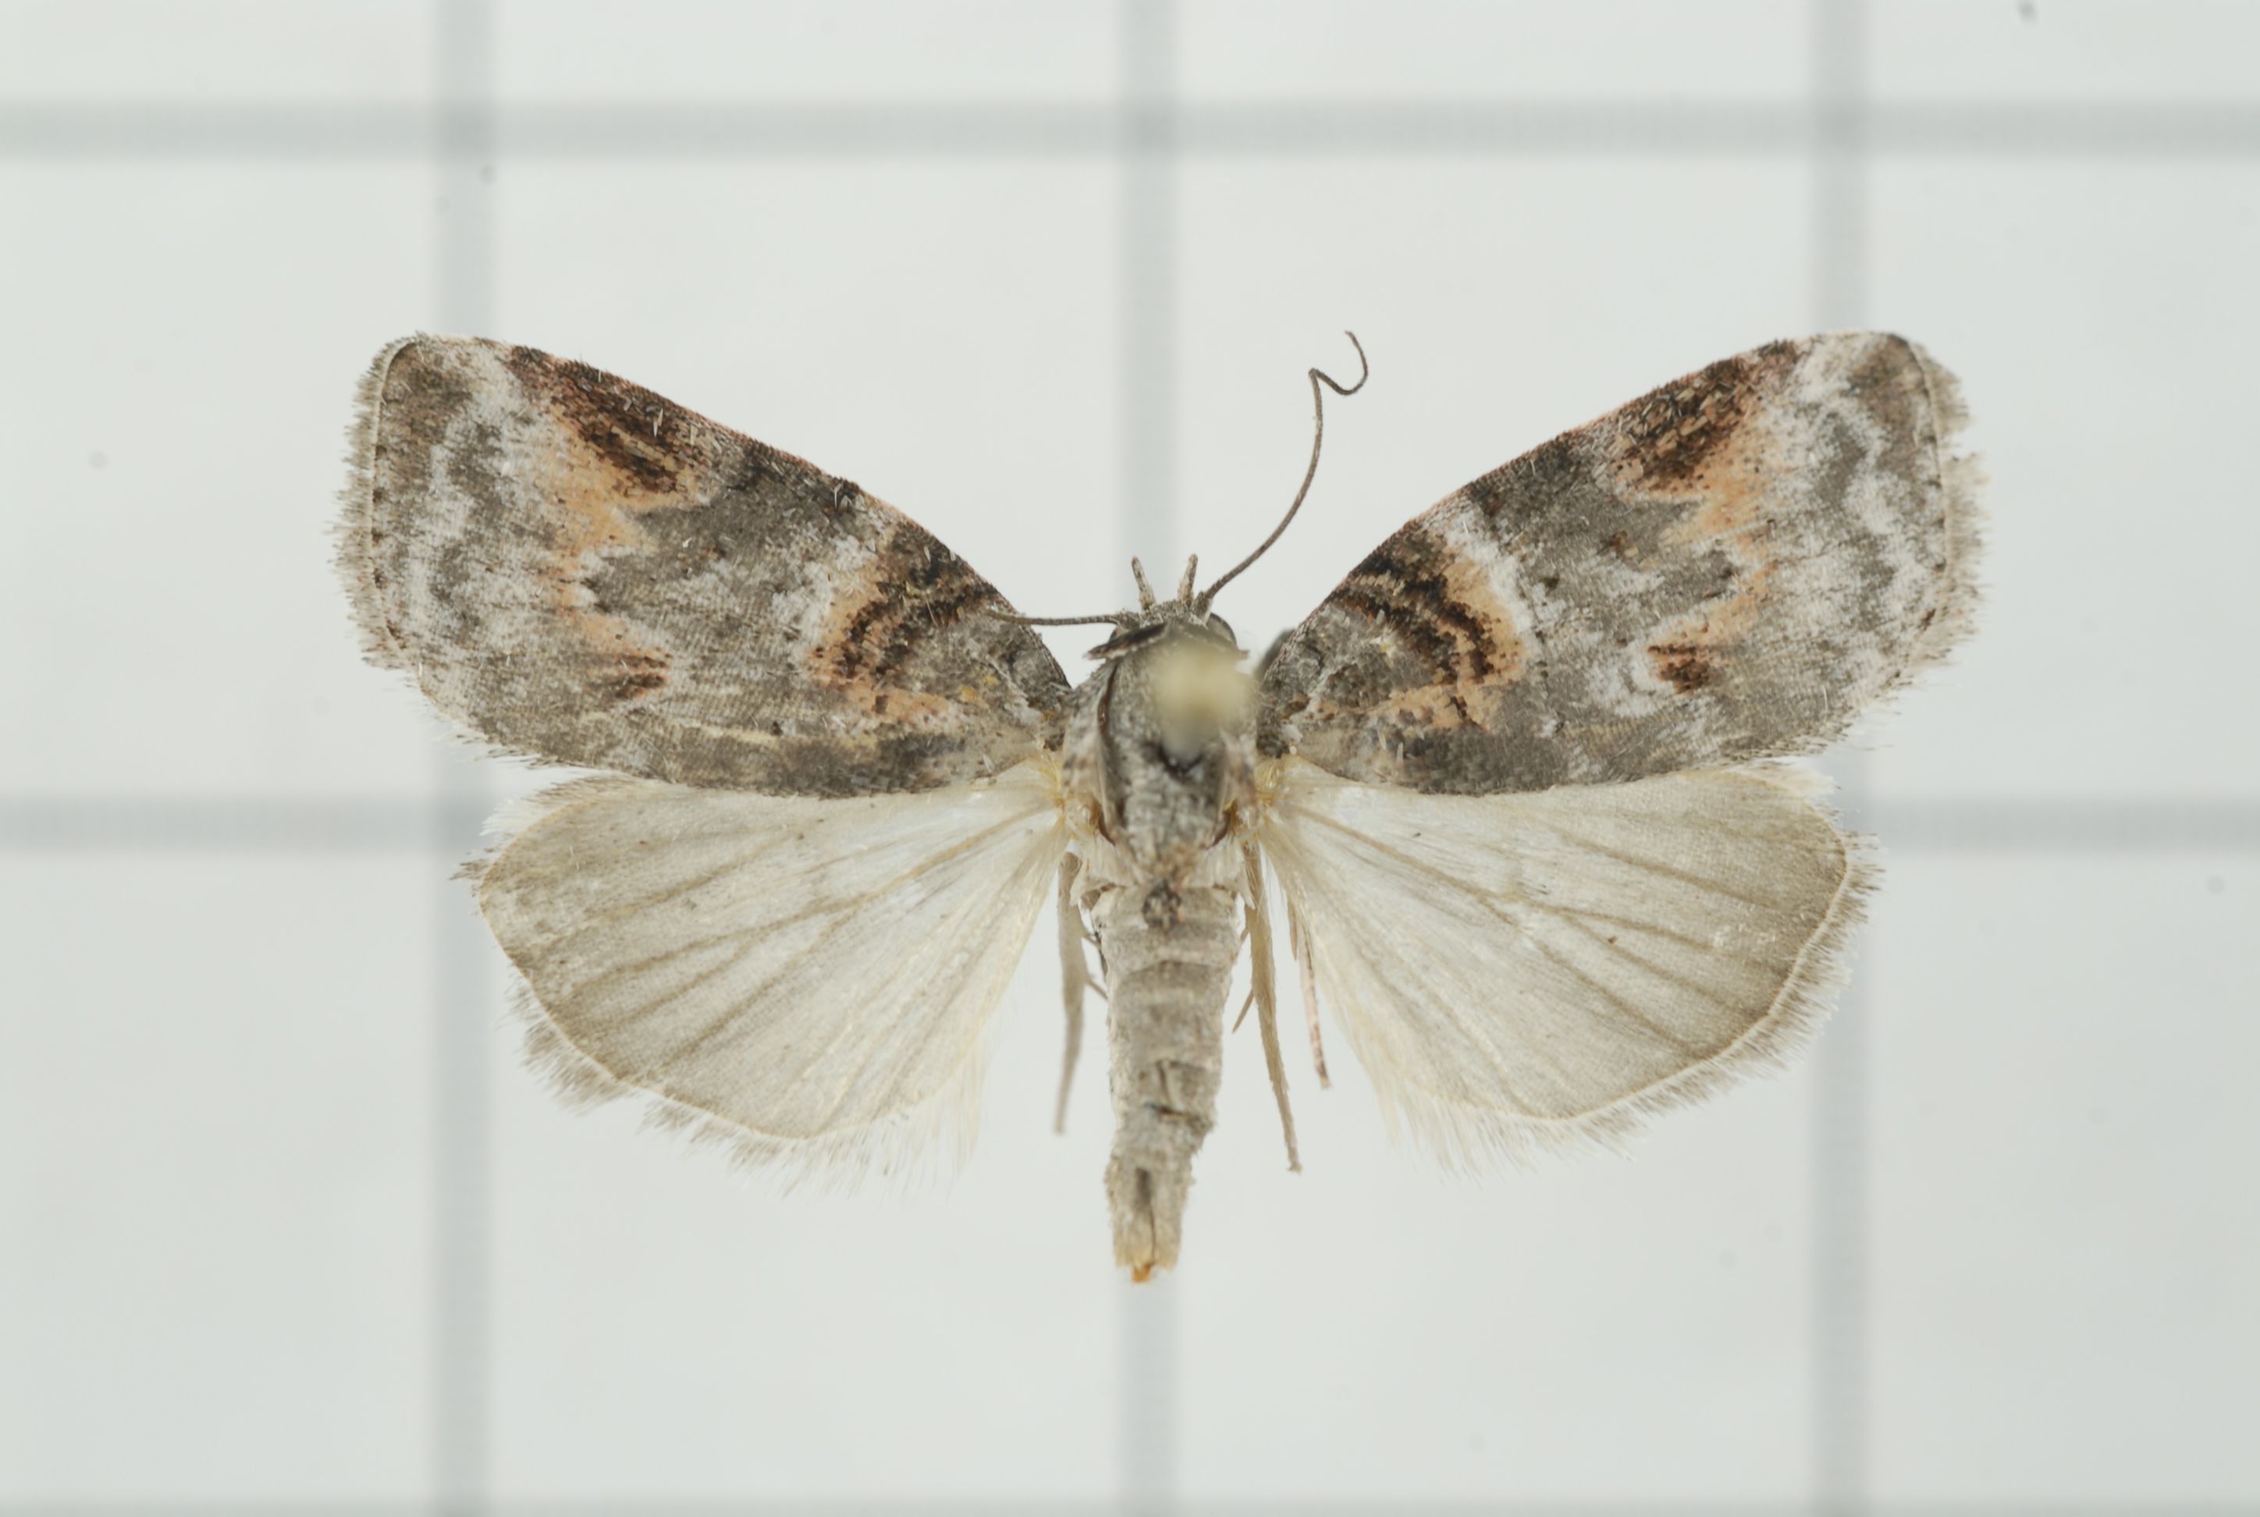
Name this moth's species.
Garella ruficirra
